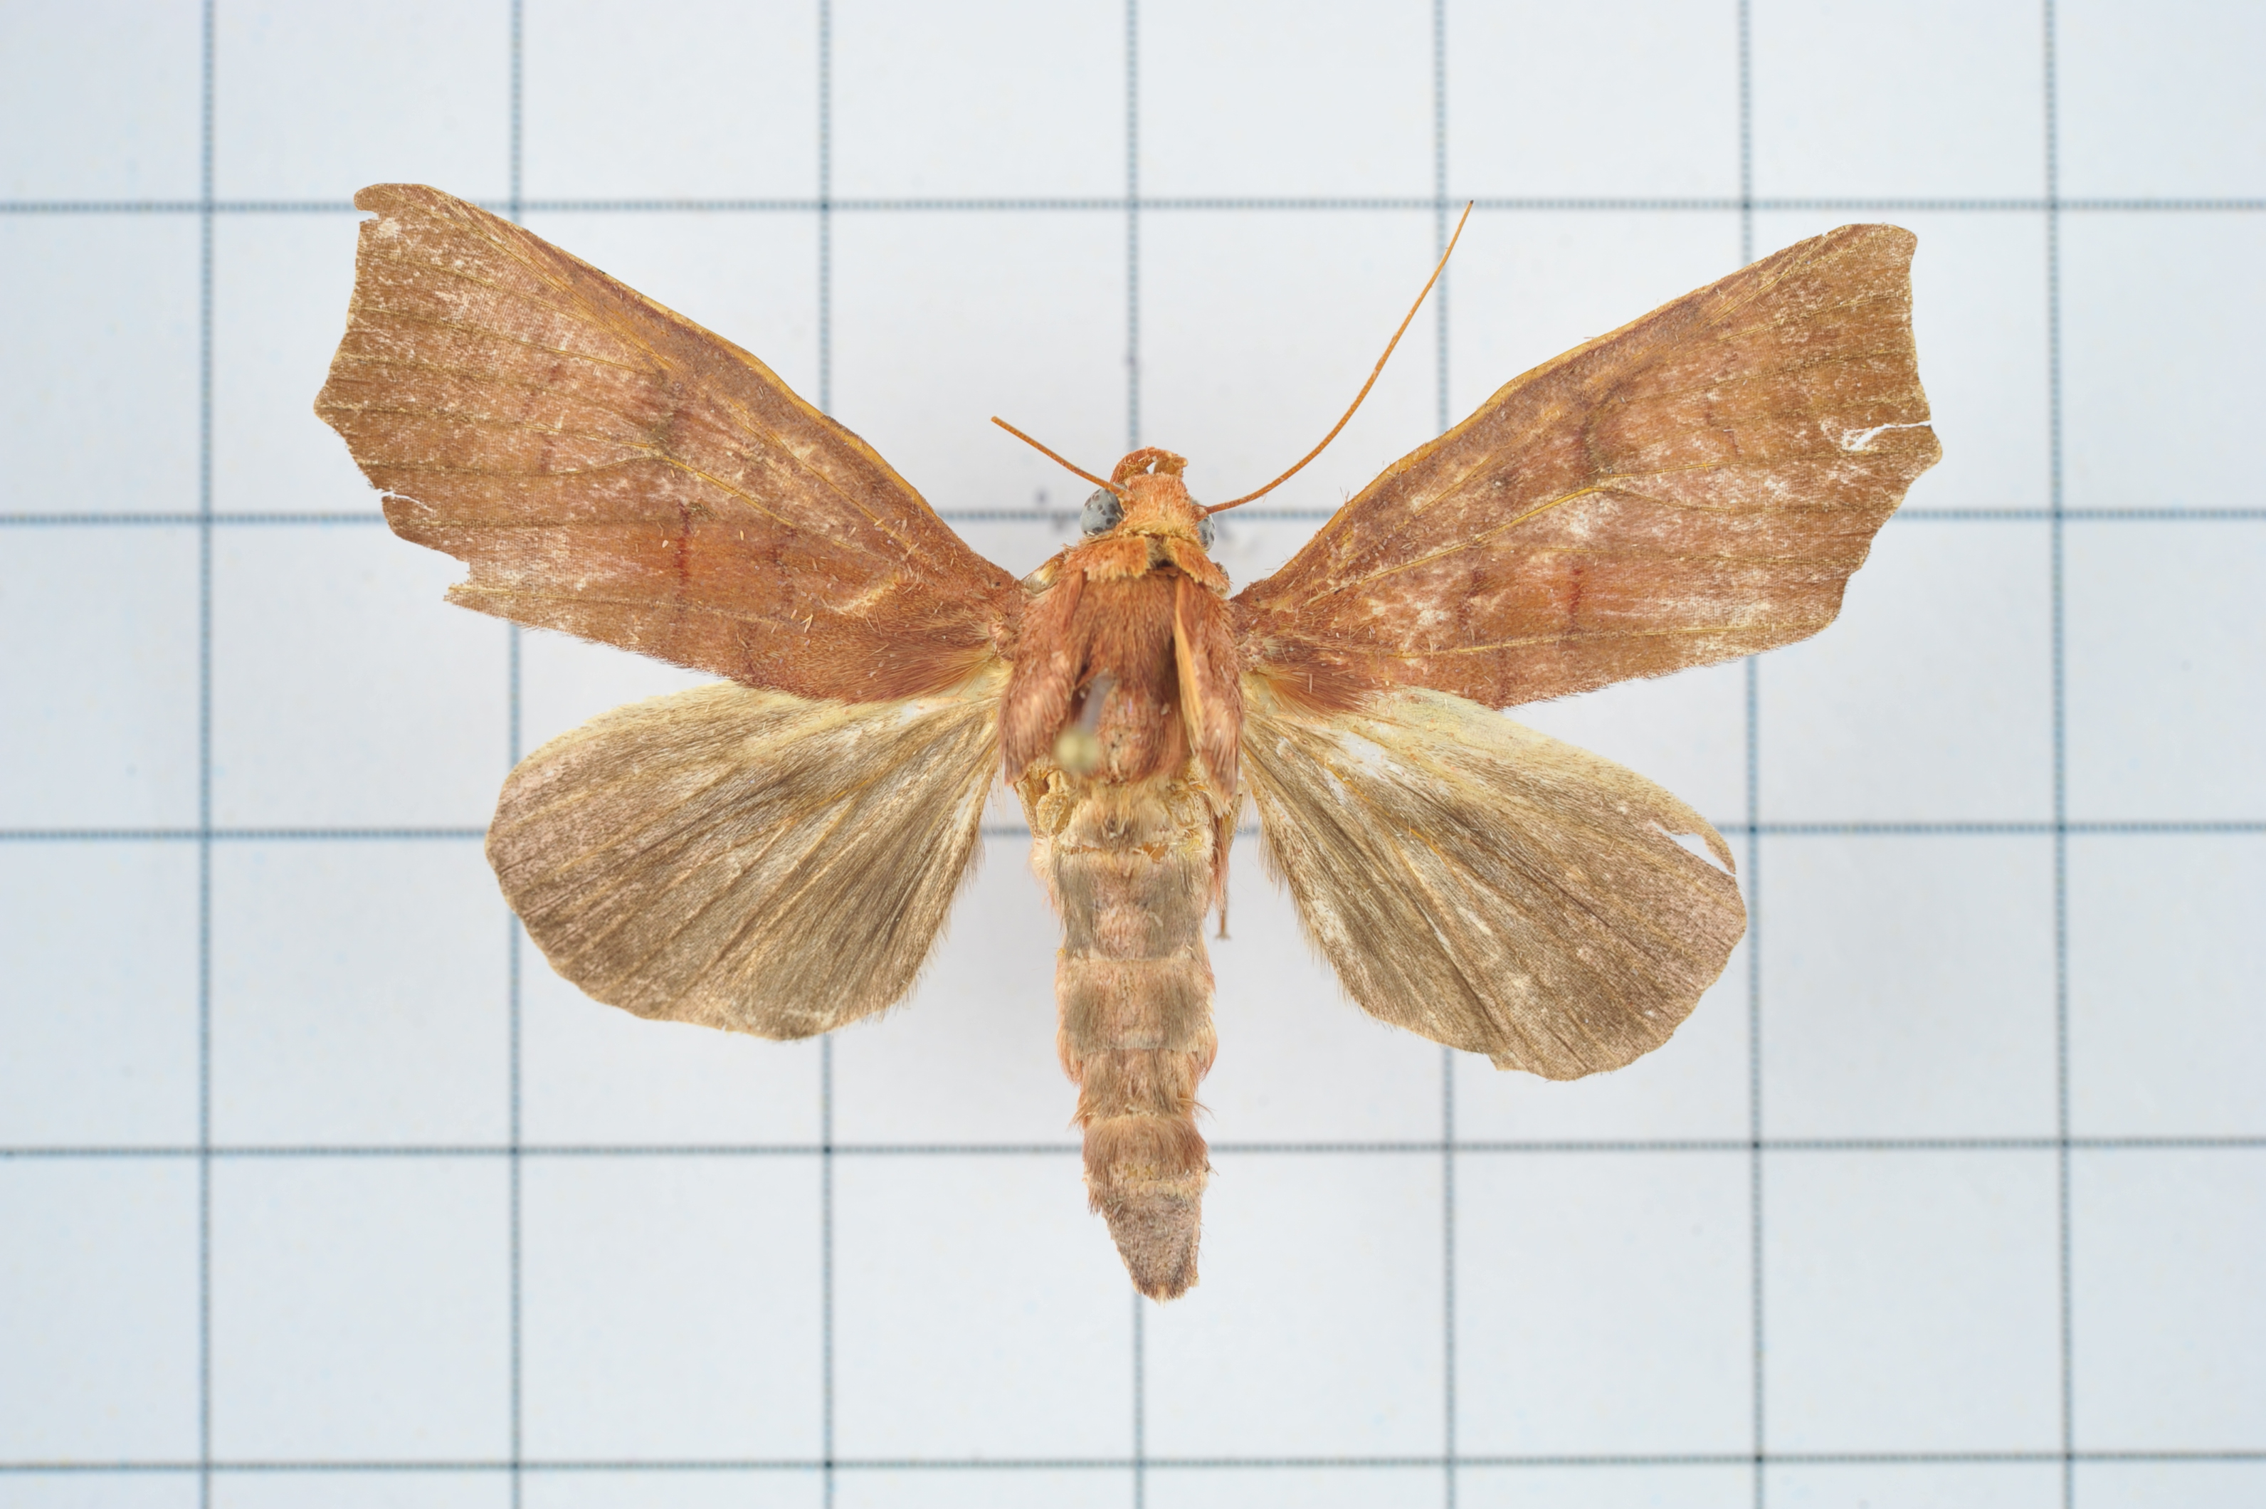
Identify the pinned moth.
Rusicada fulvida
